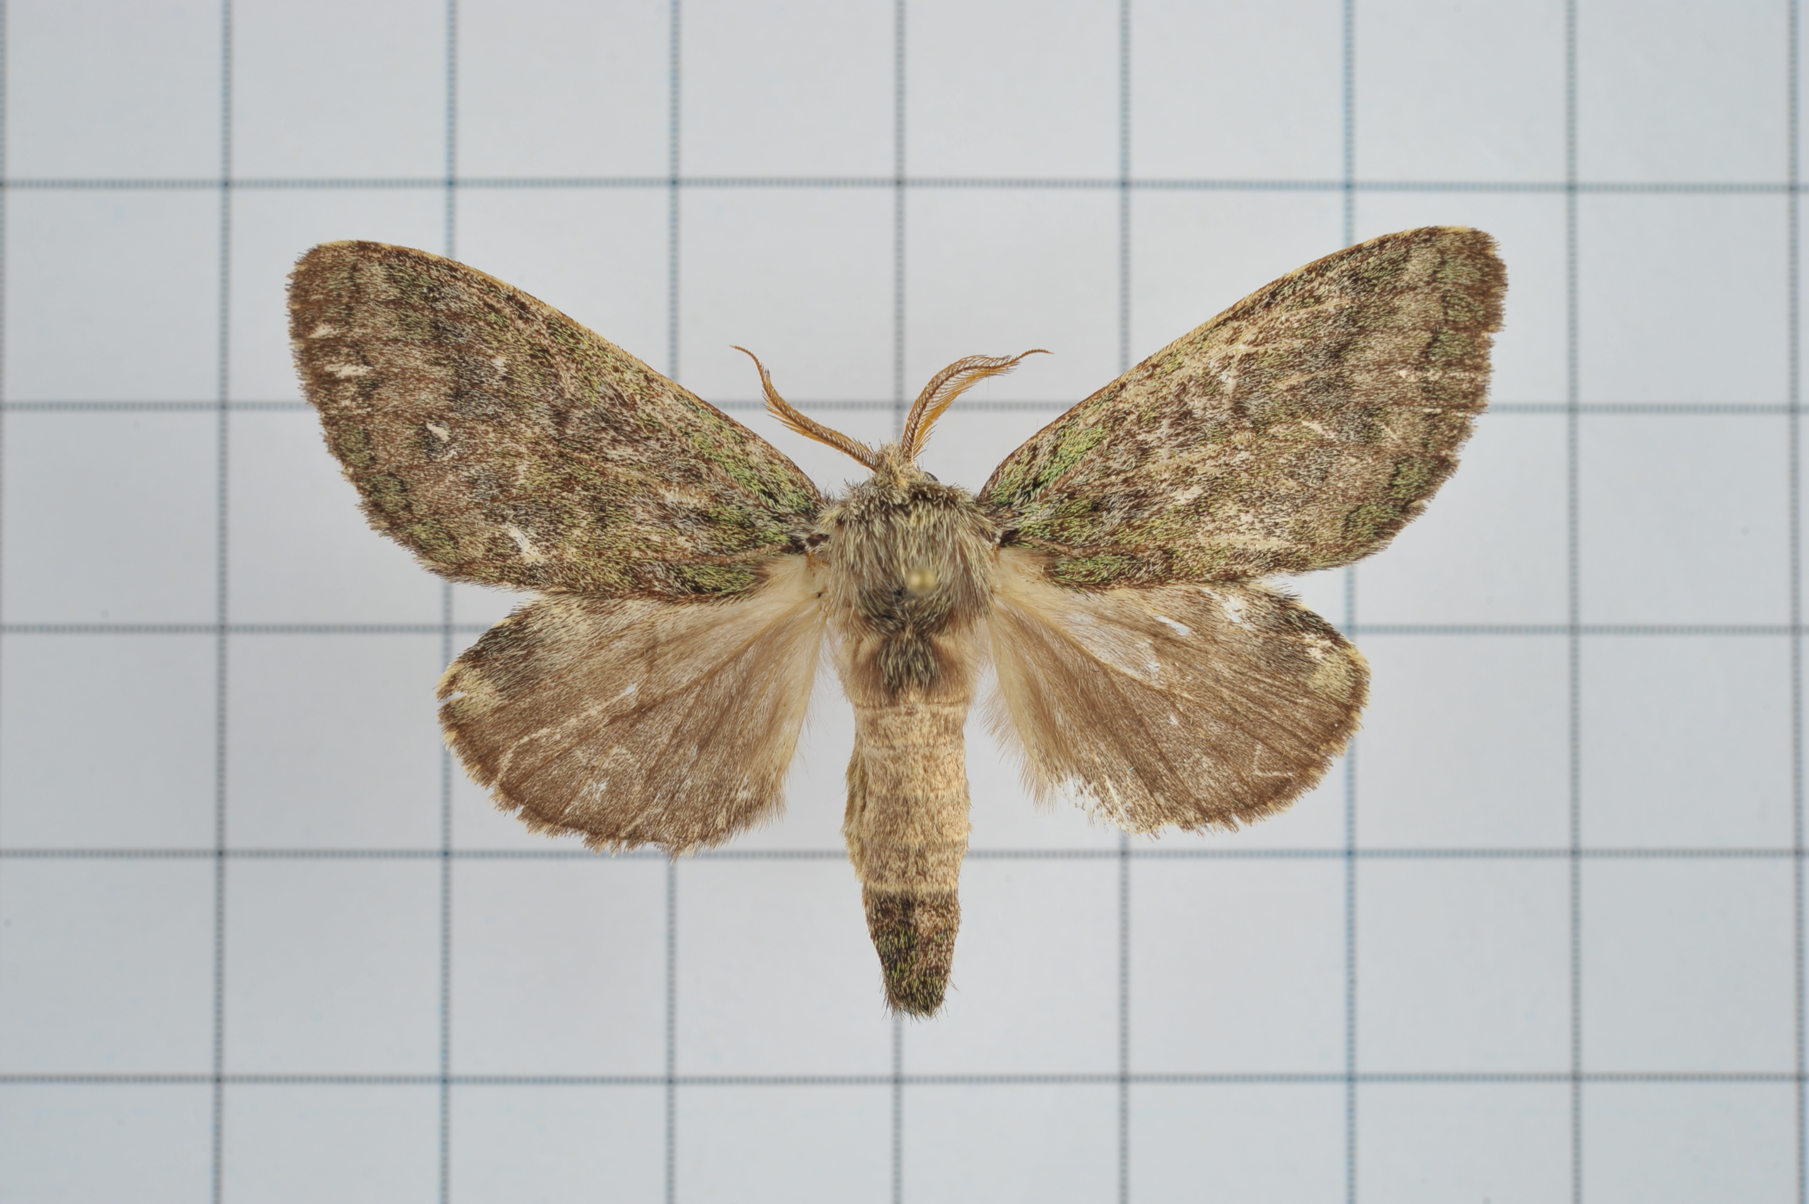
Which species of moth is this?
Syntypistis viridipicta
